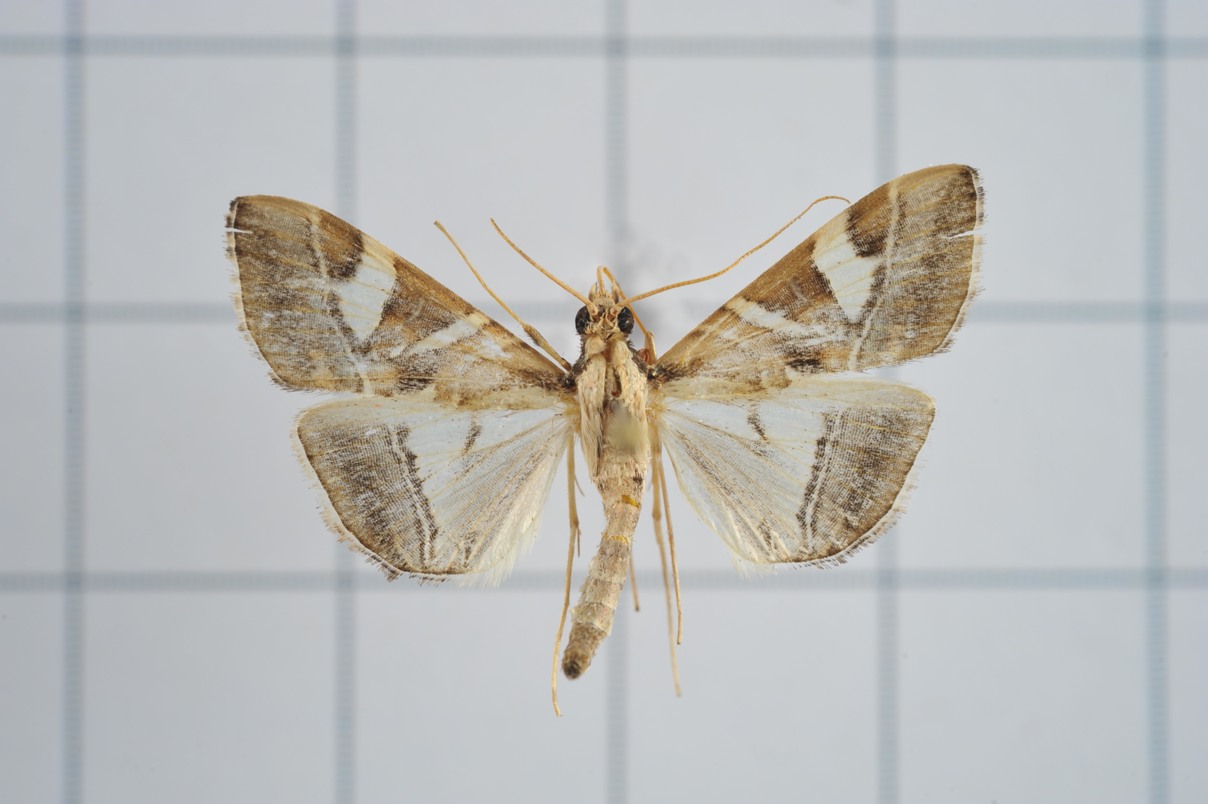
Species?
Agrioglypta itysalis
